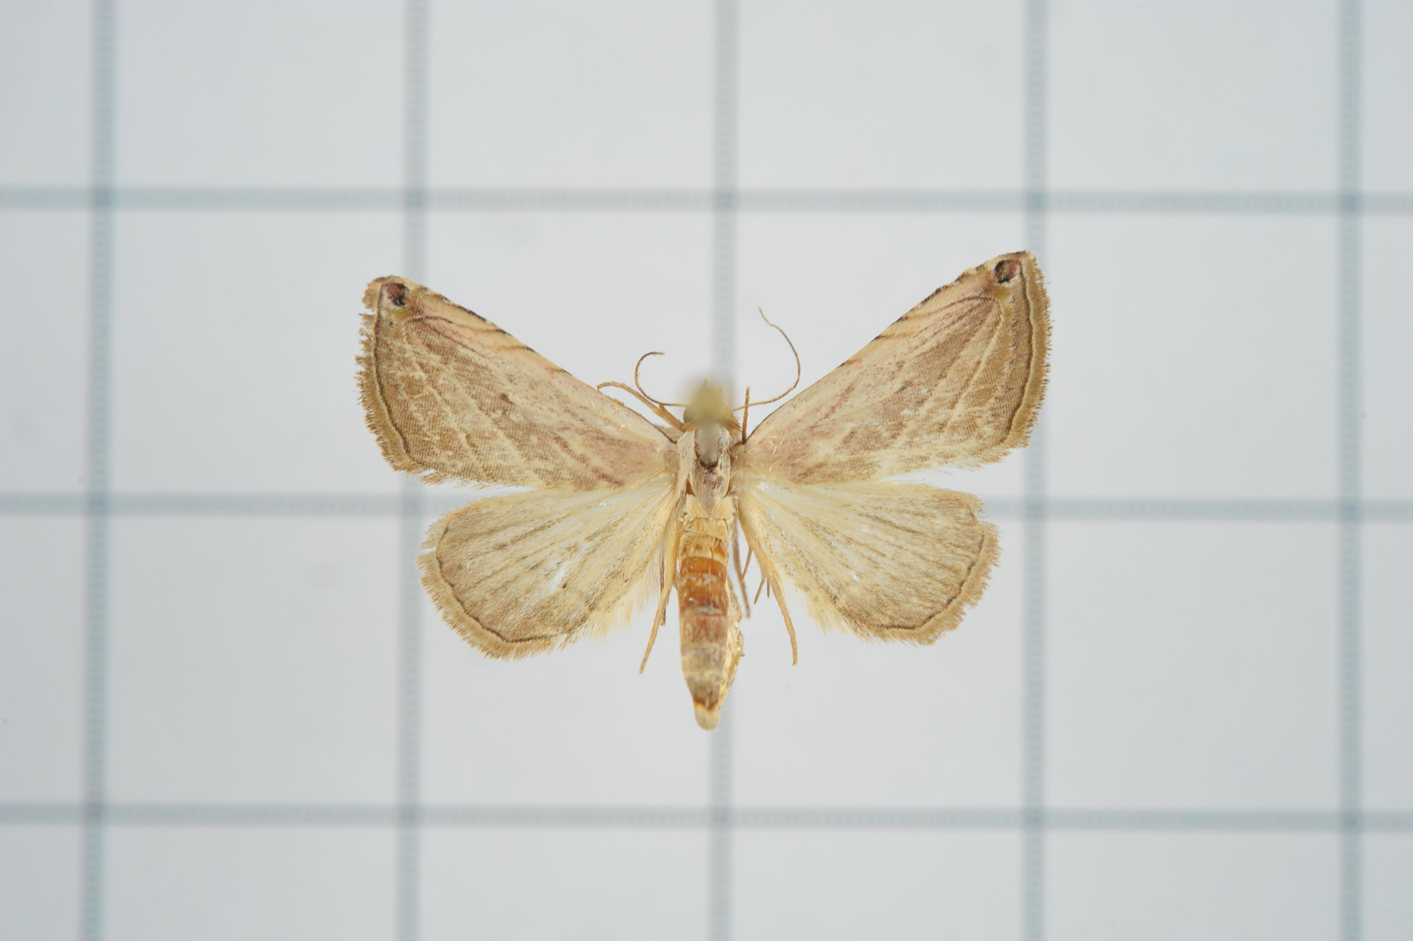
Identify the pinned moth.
Eublemma ragusana
